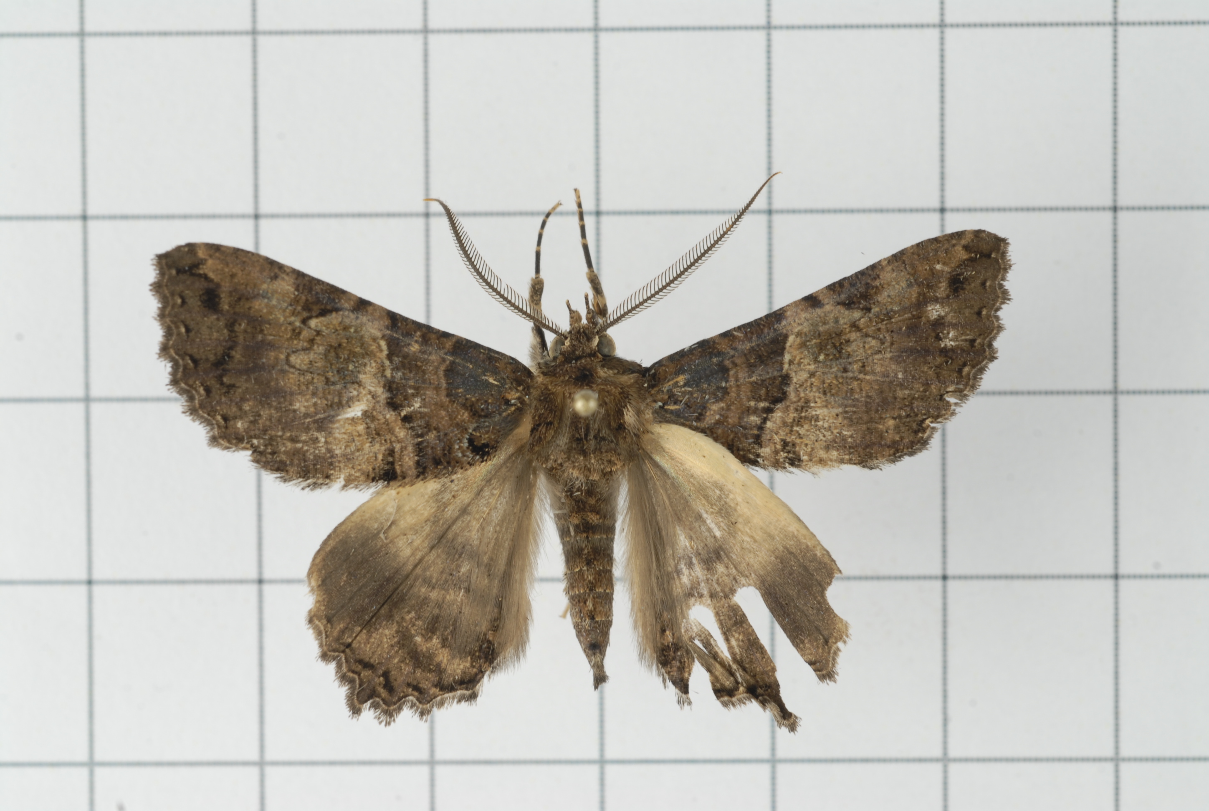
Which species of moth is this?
Daddala lucilla
